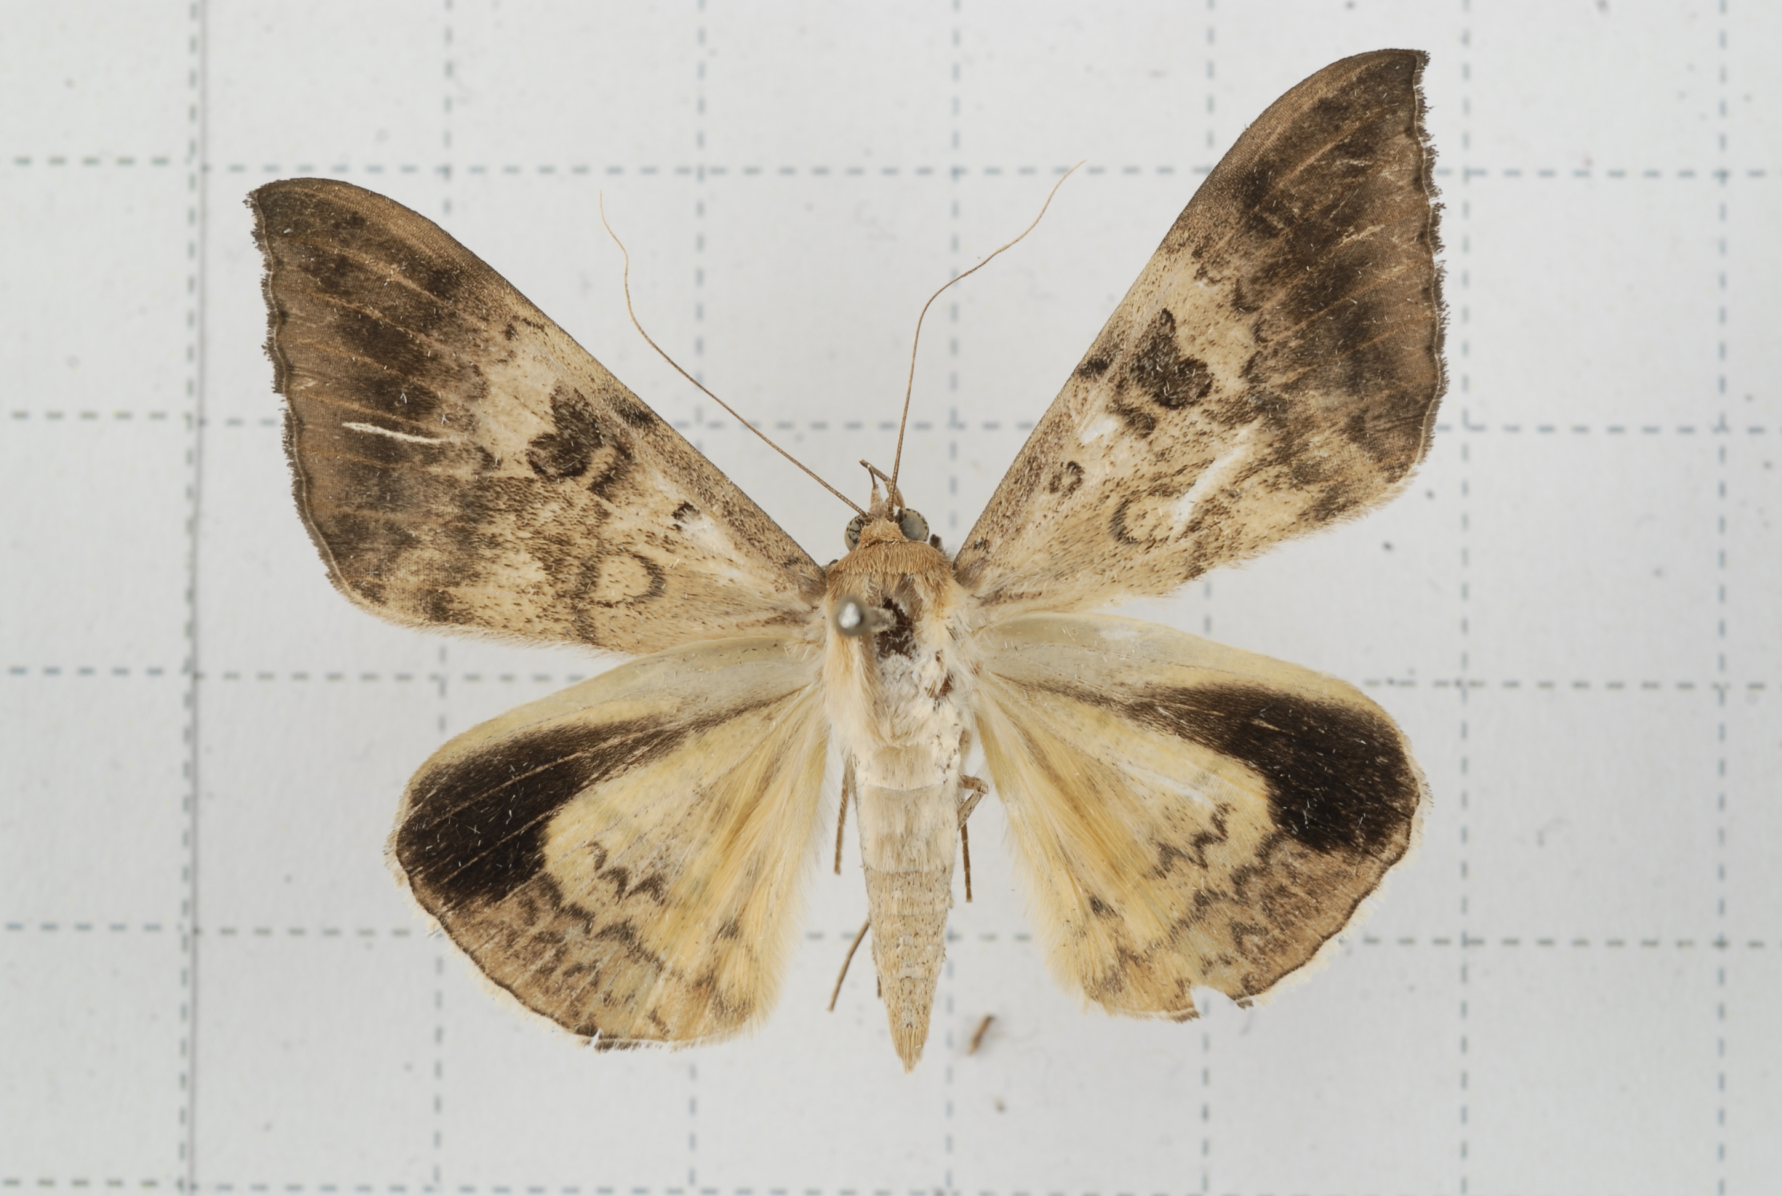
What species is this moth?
Oxyodes scrobiculata
